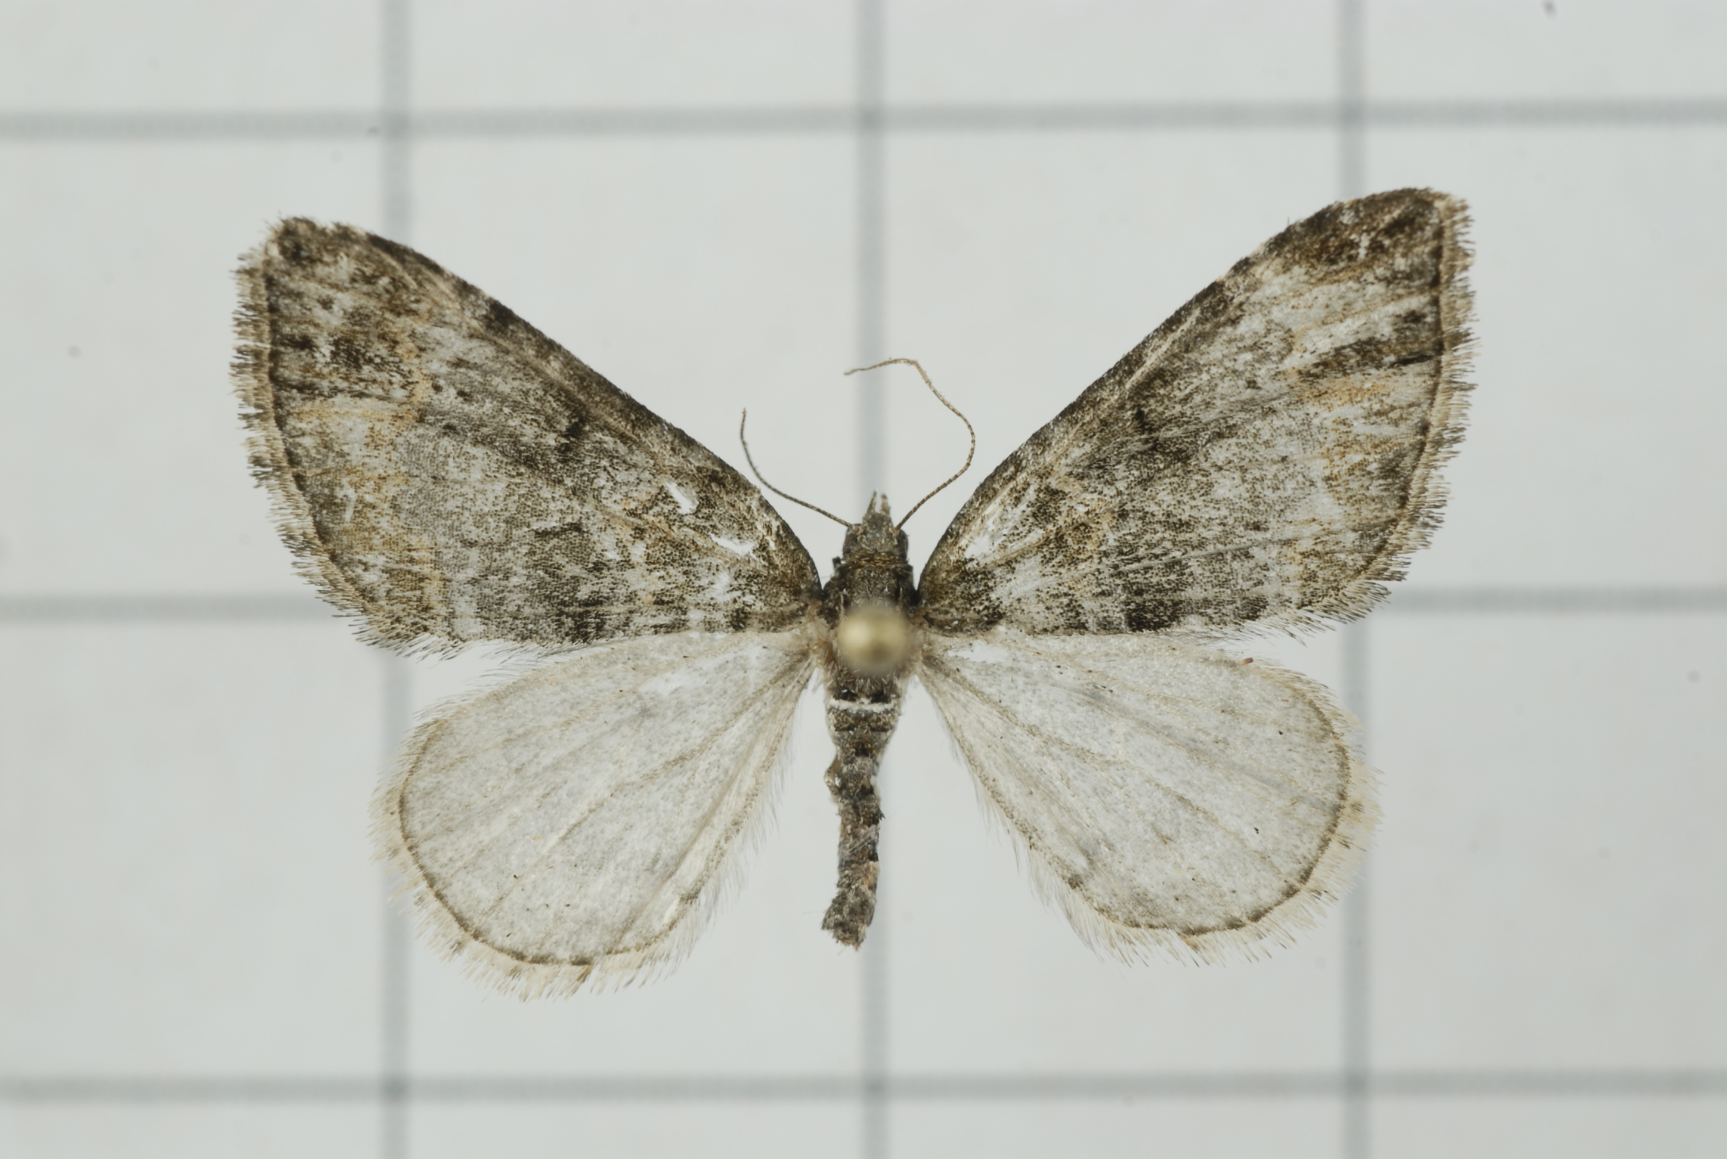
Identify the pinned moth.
Martania obscurata
